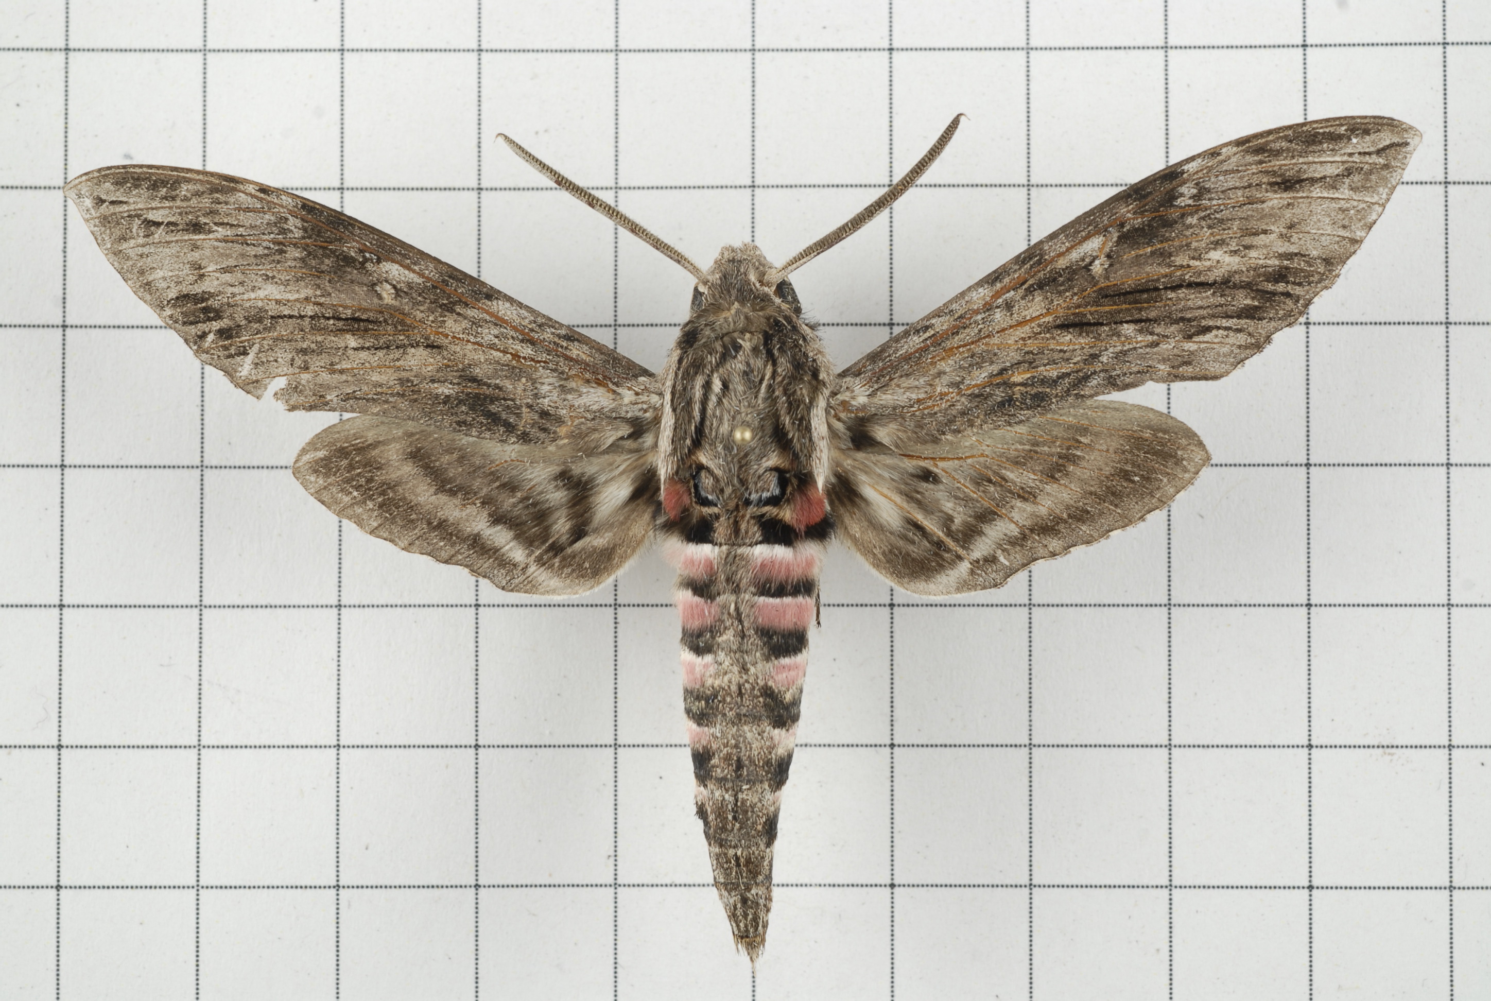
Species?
Agrius convolvuli
